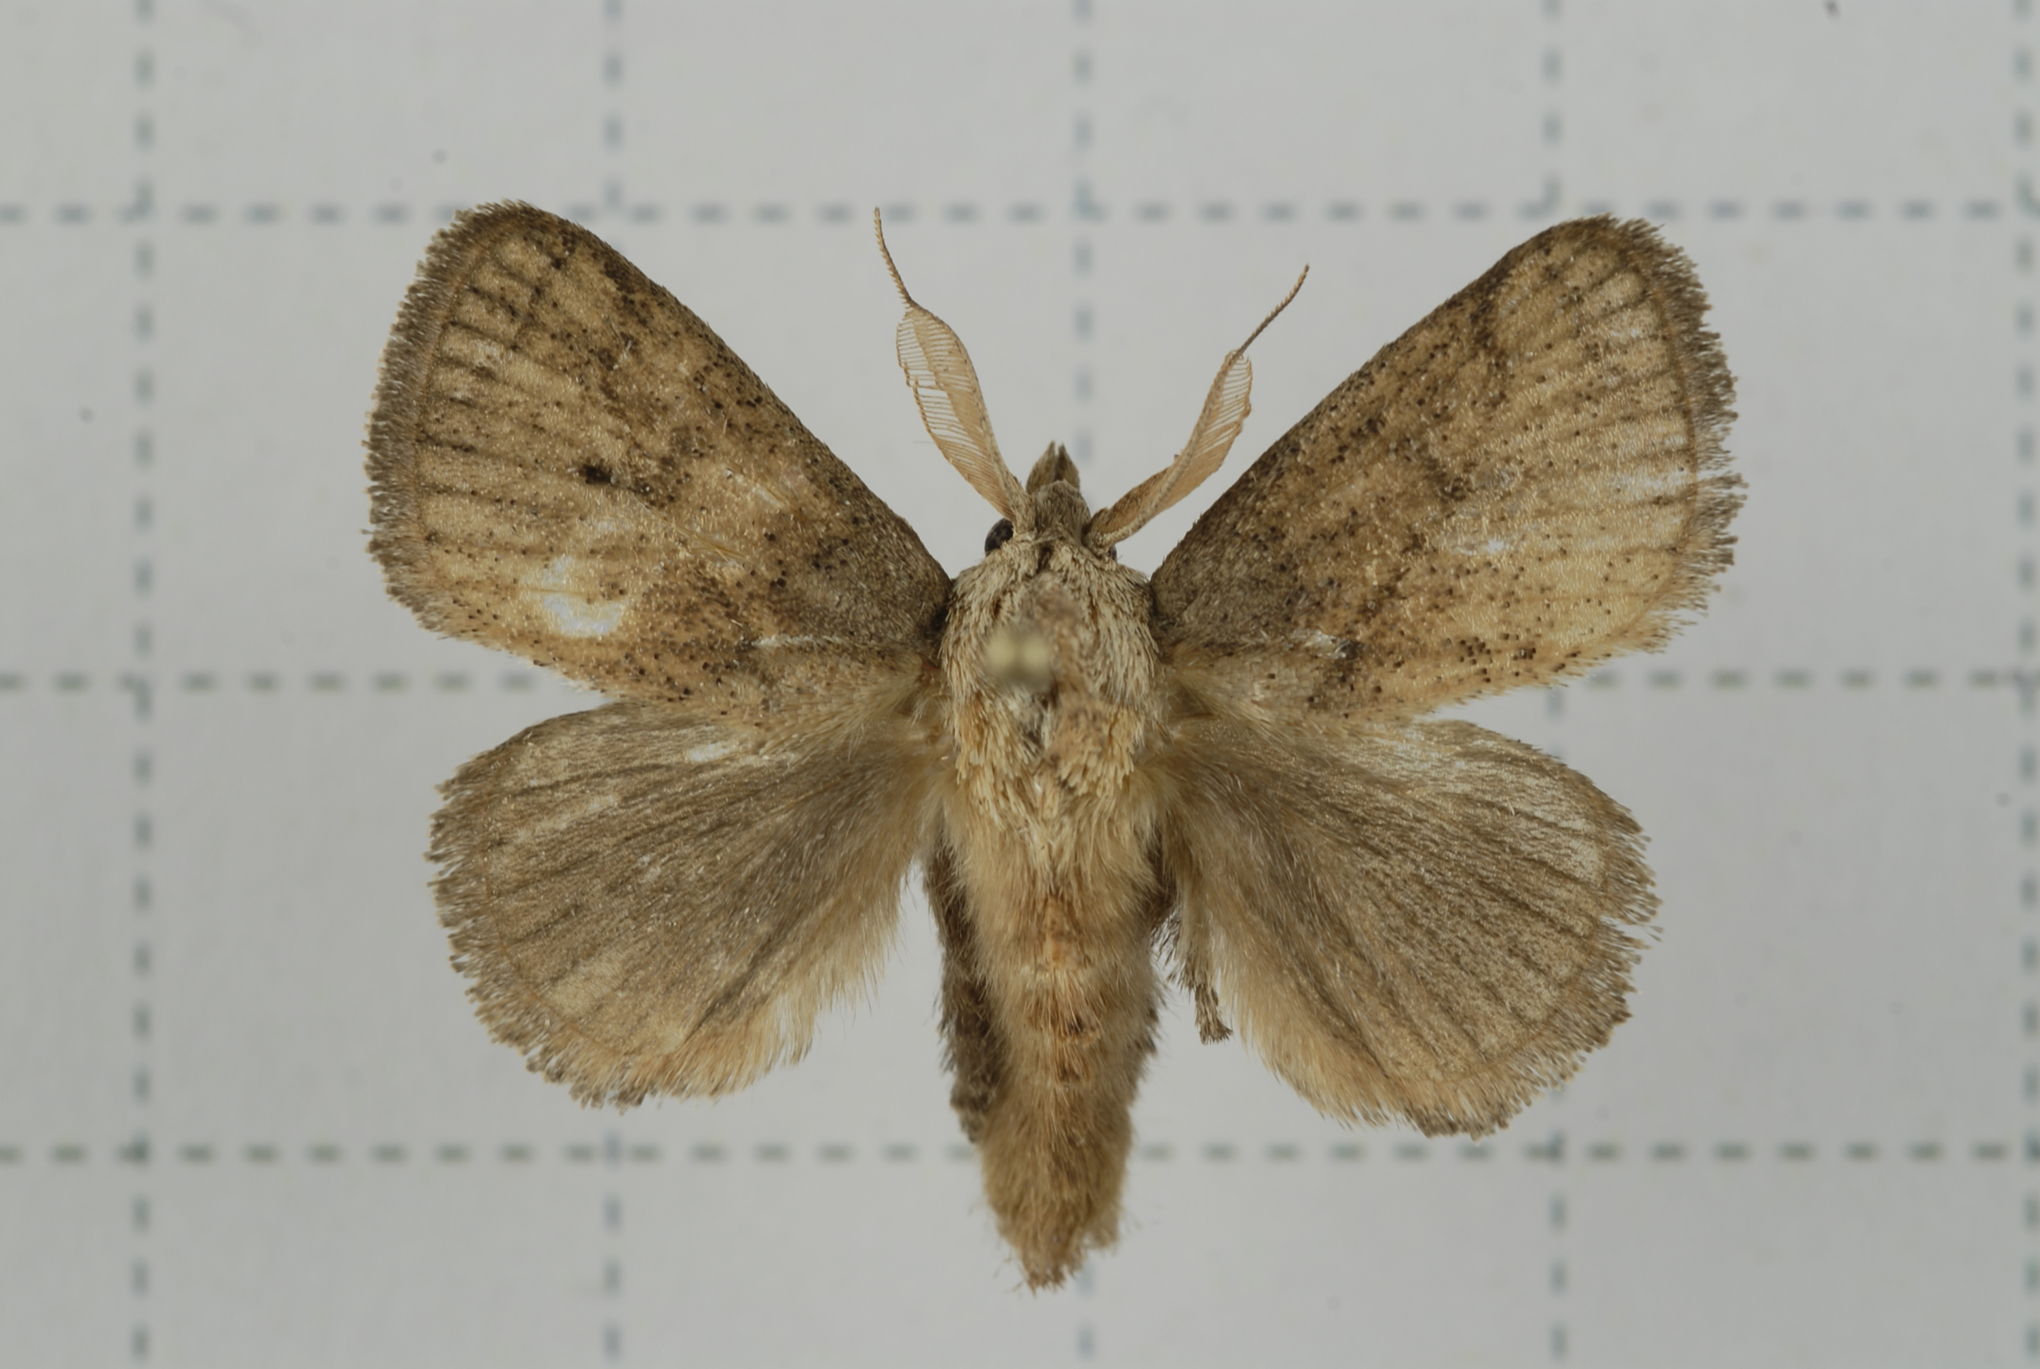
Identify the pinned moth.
Susica sinensis
